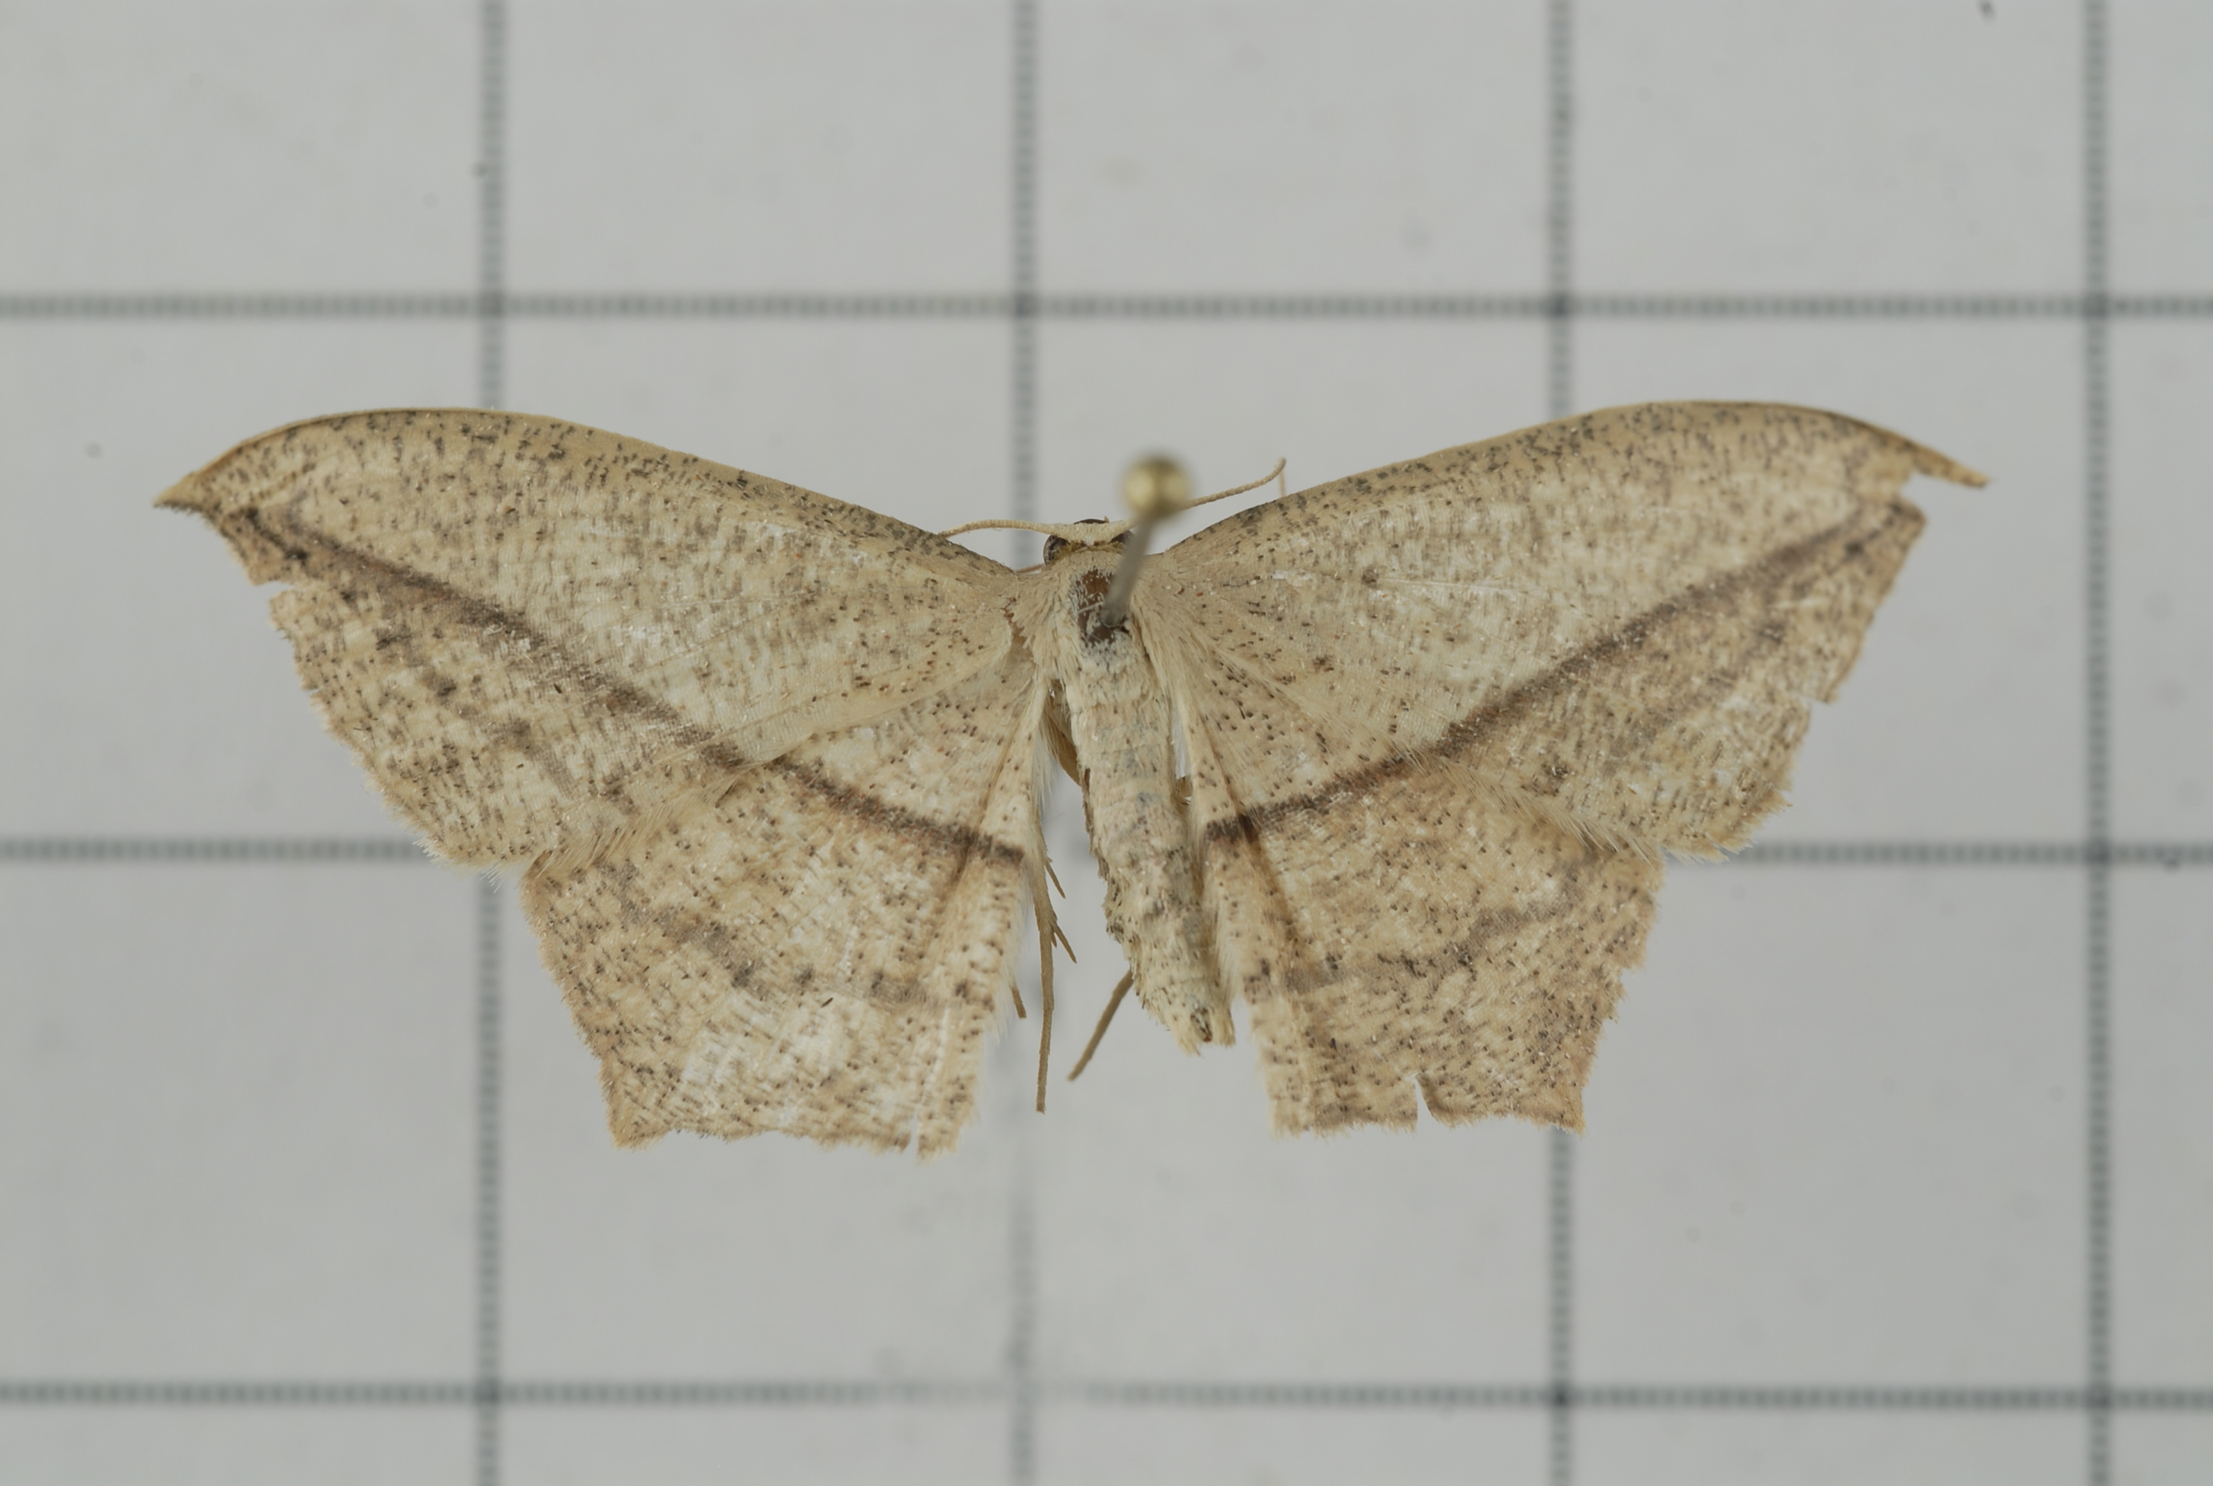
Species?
Timandra stueningi
